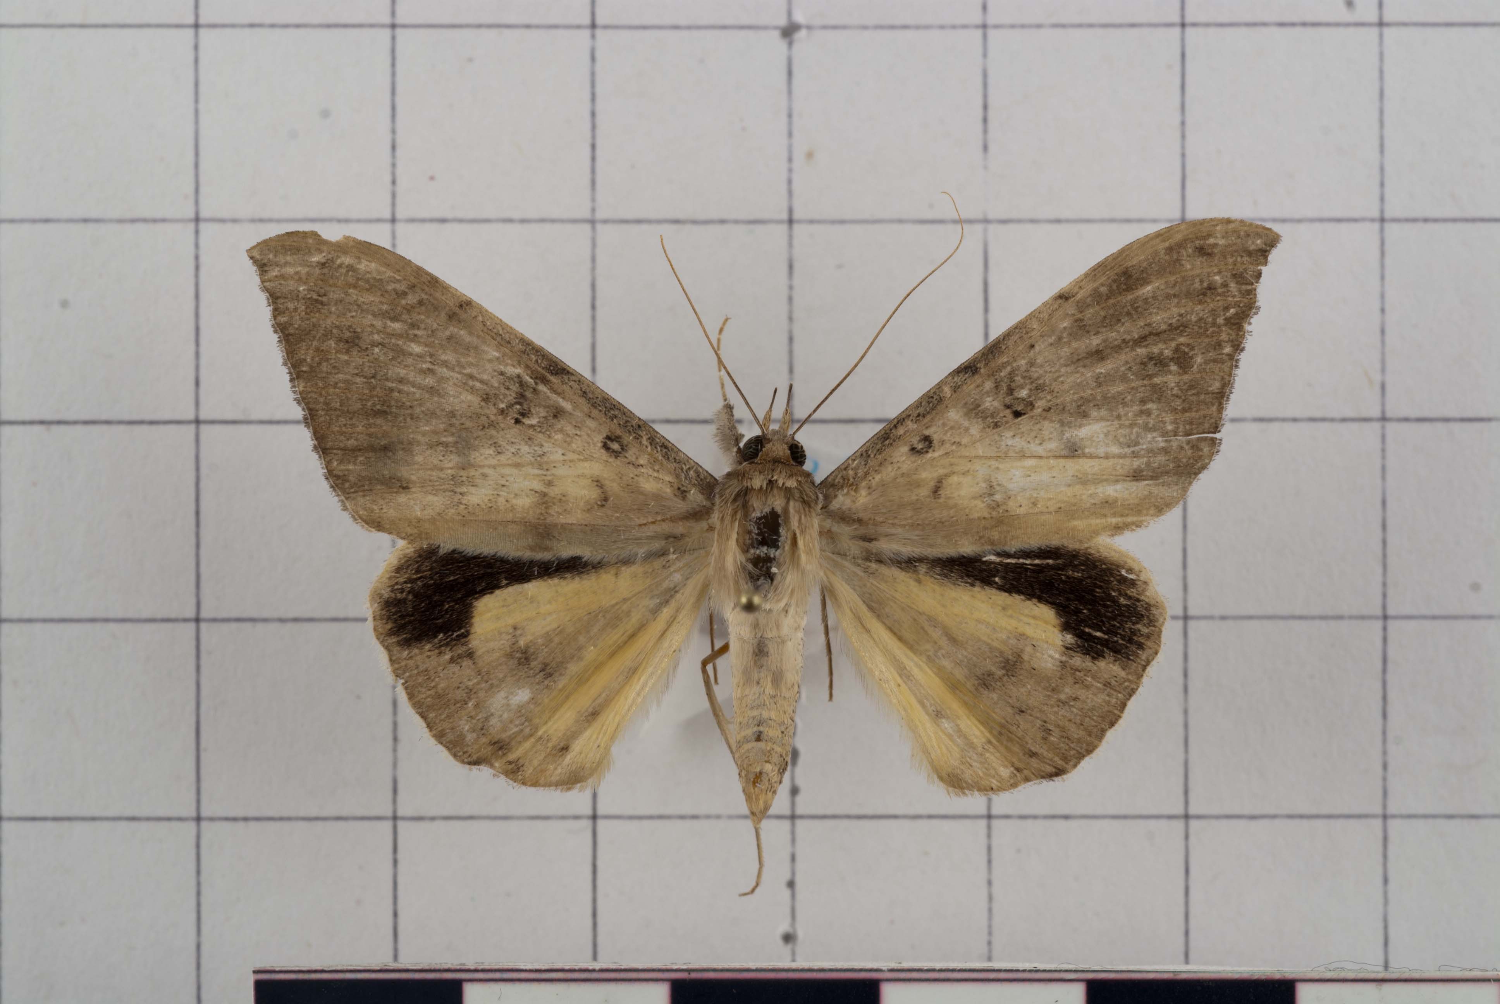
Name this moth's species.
Oxyodes scrobiculata
